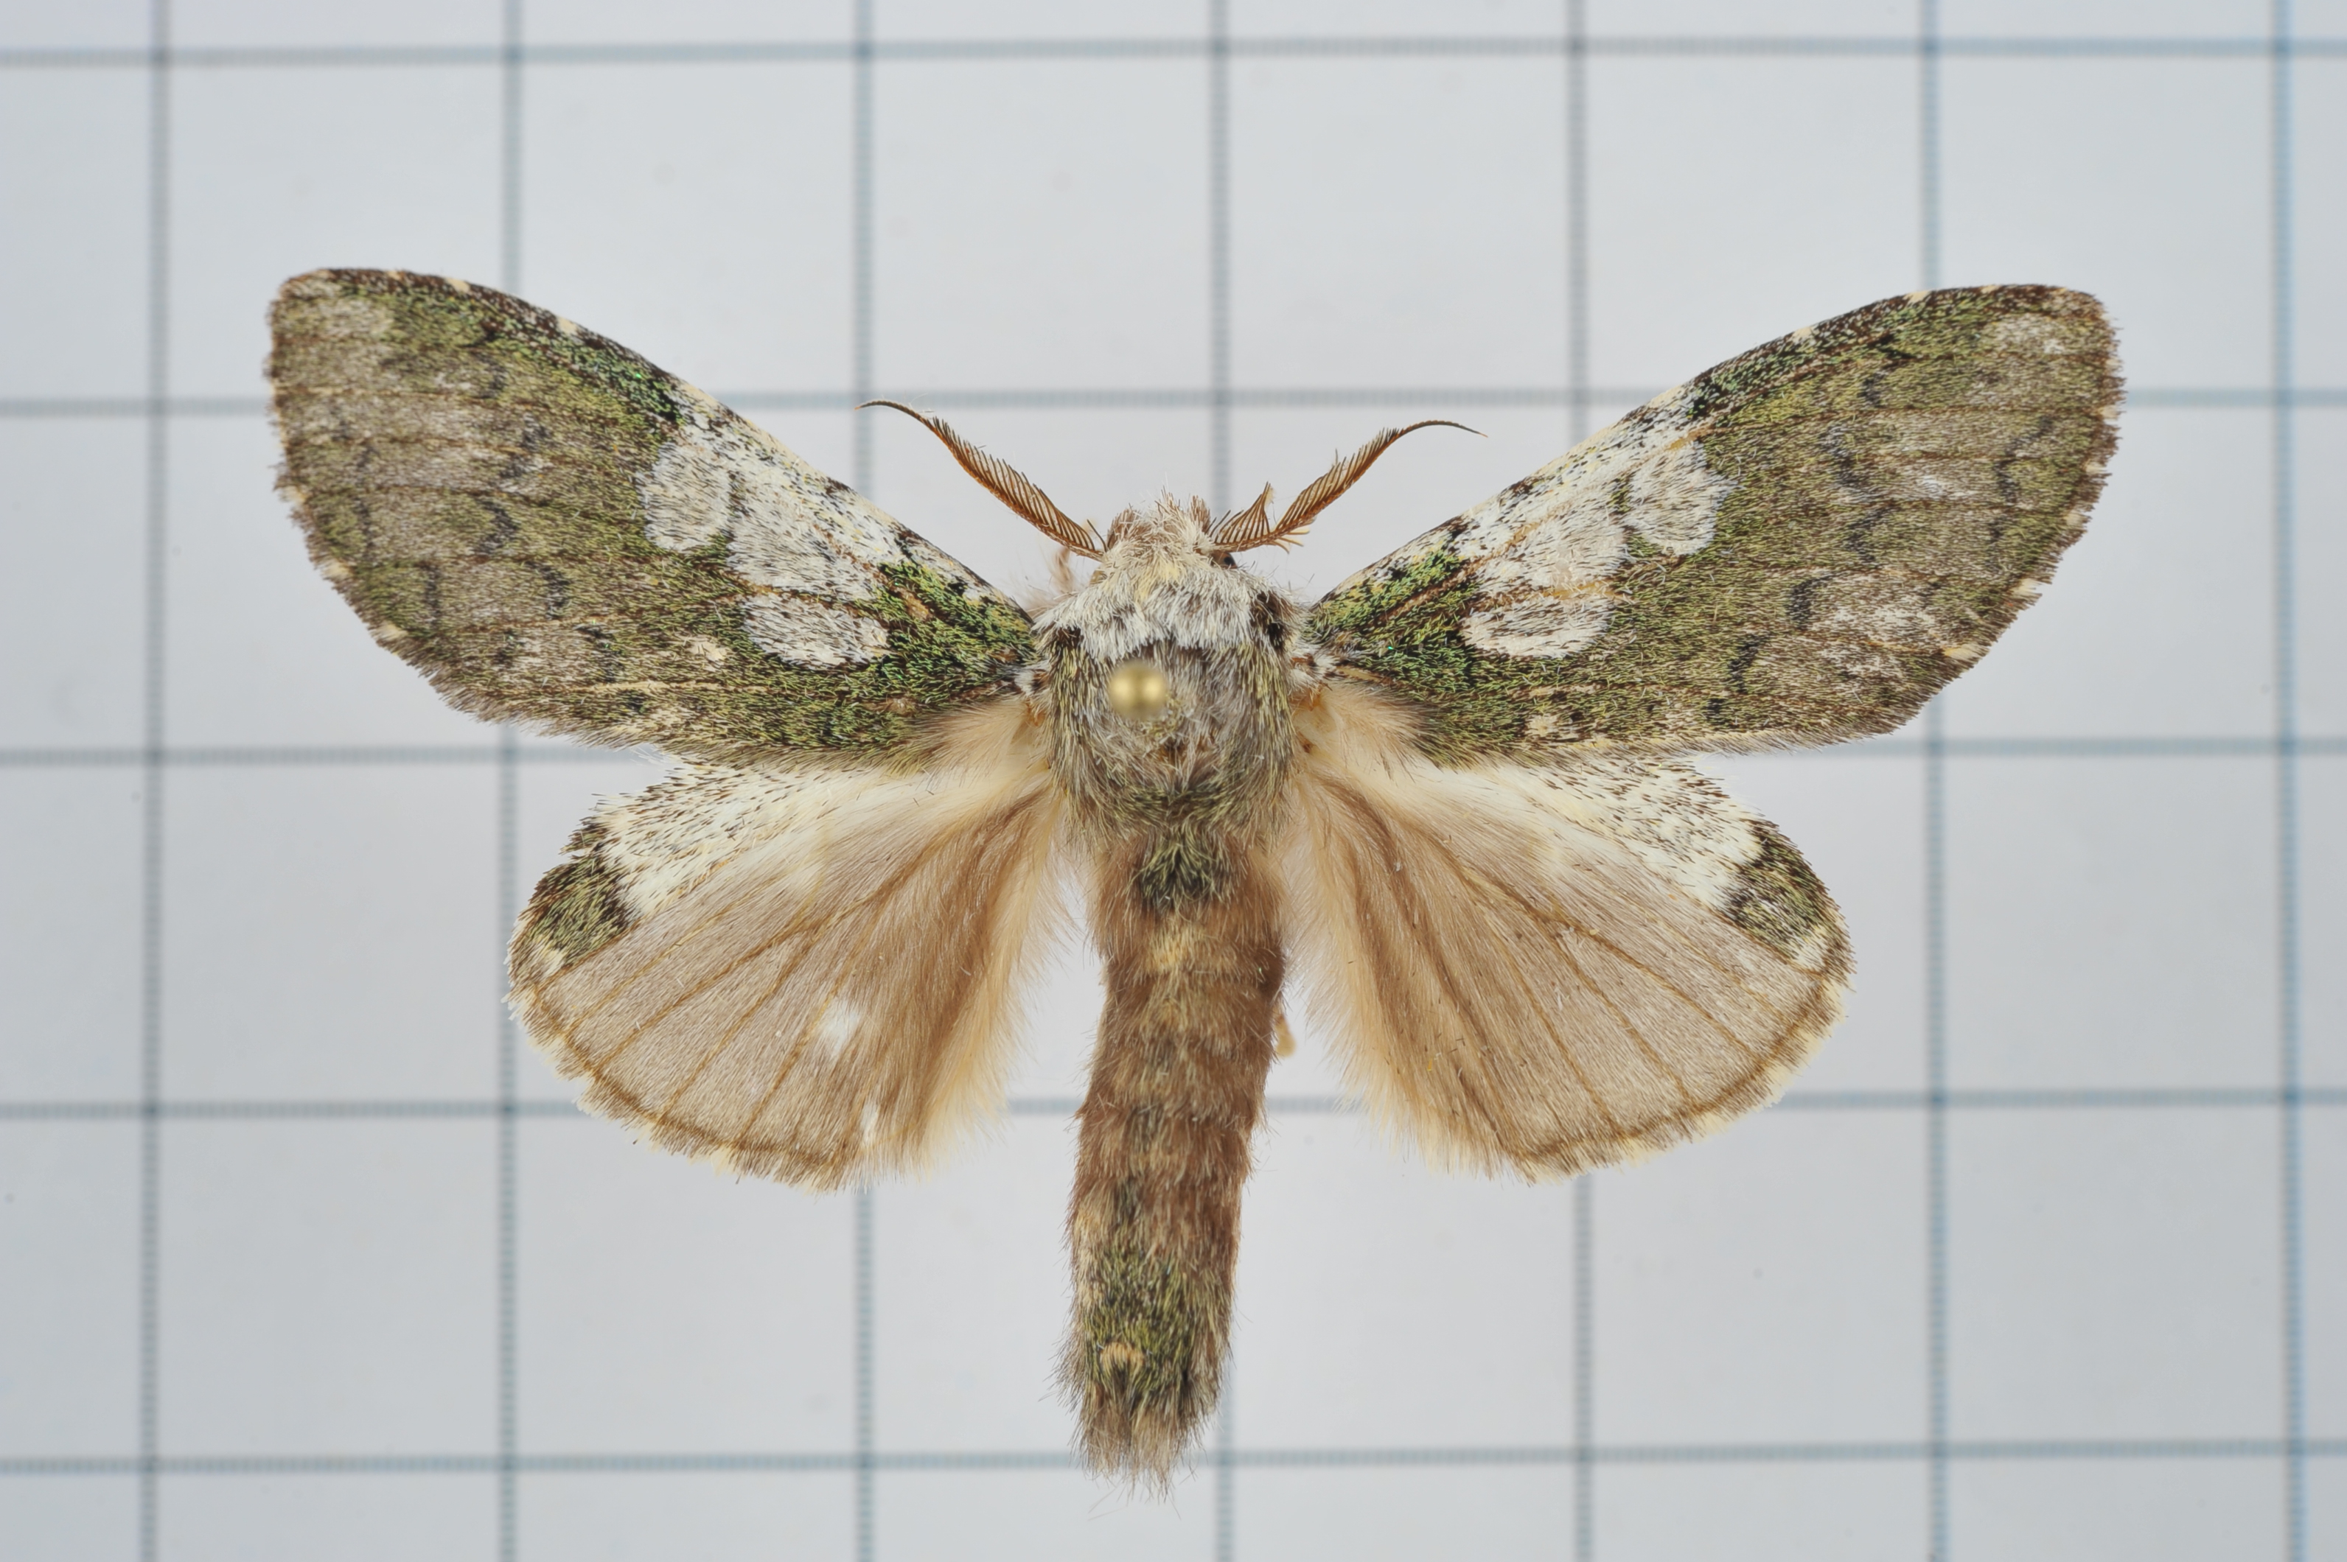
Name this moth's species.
Syntypistis comatus
